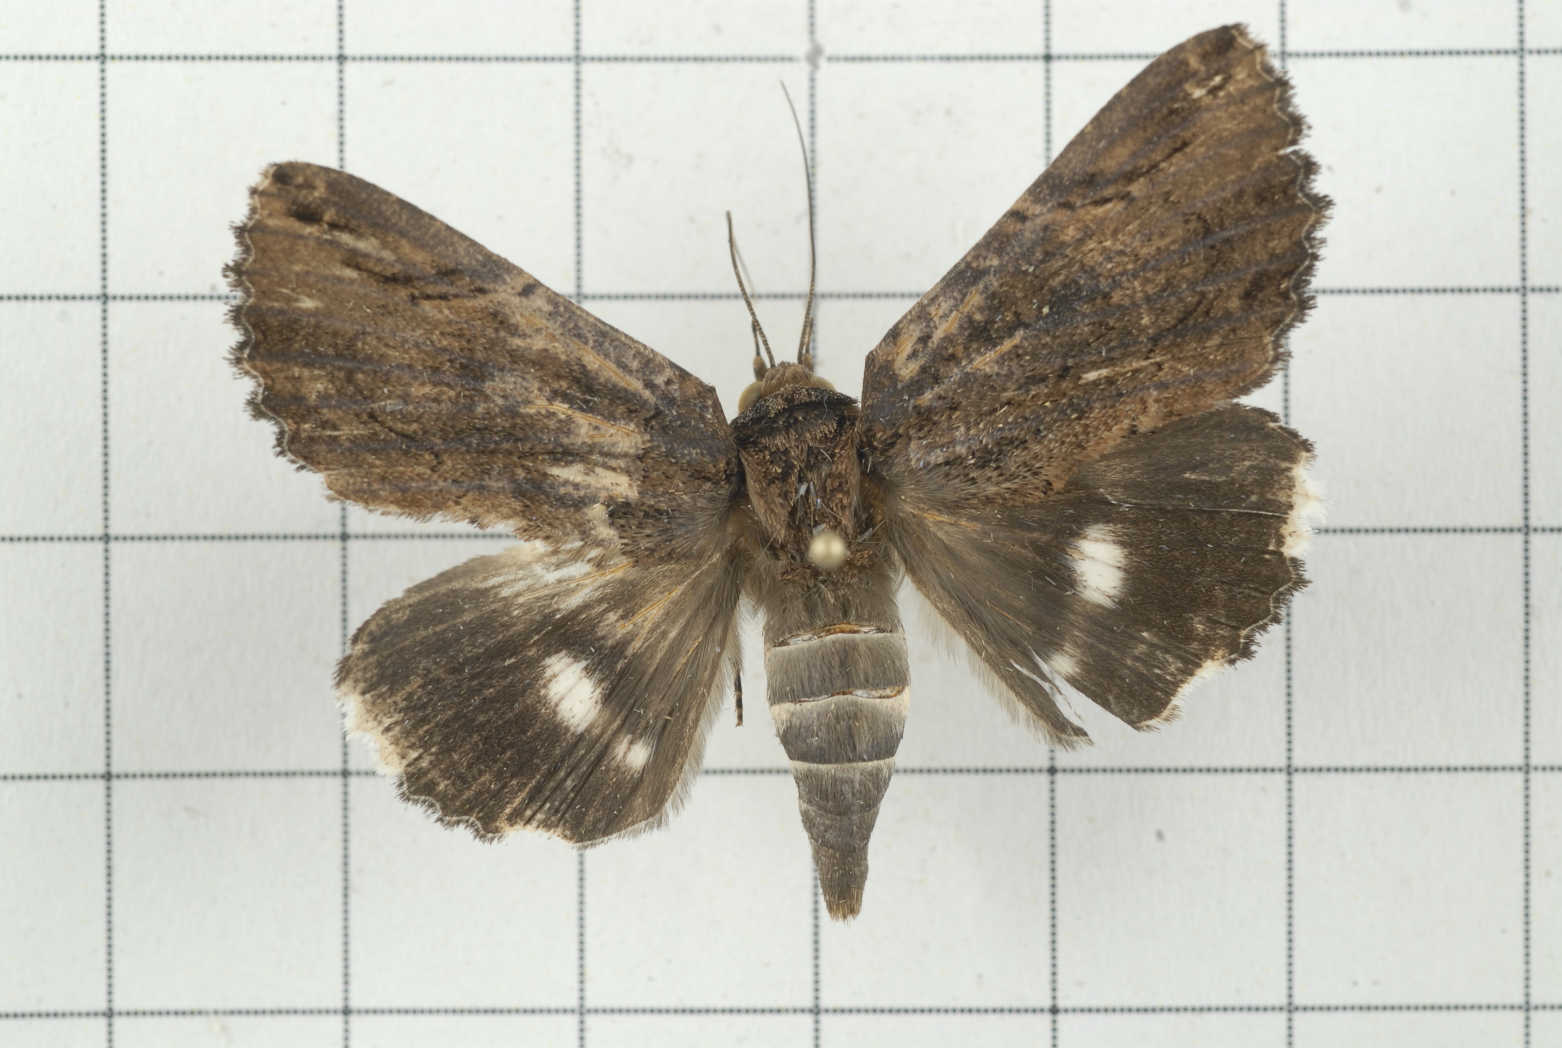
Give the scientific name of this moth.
Ercheia cyllaria
